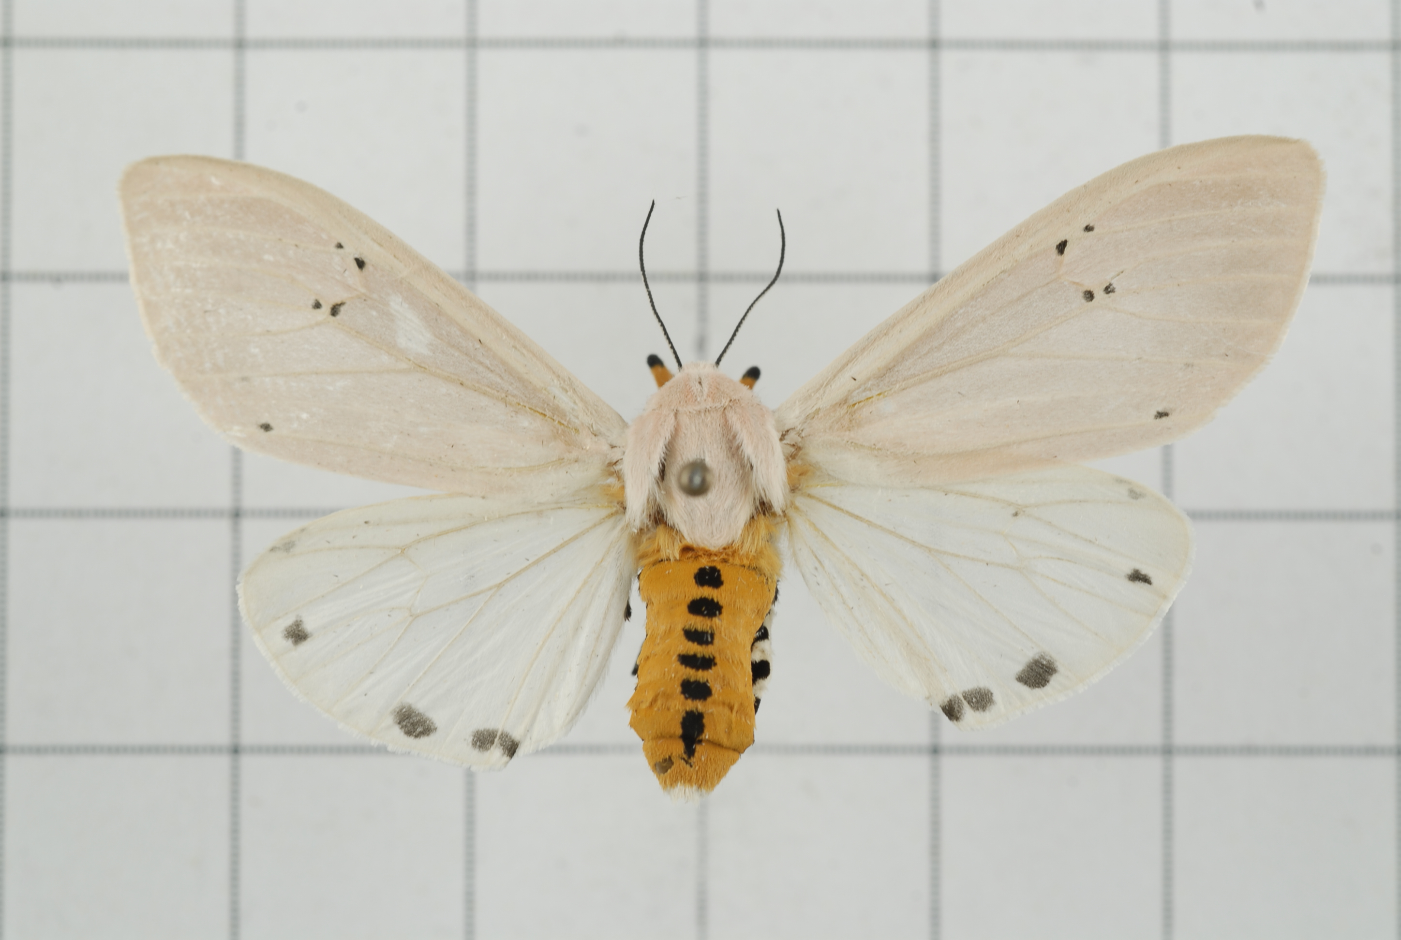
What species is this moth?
Creatonotos transiens koni
